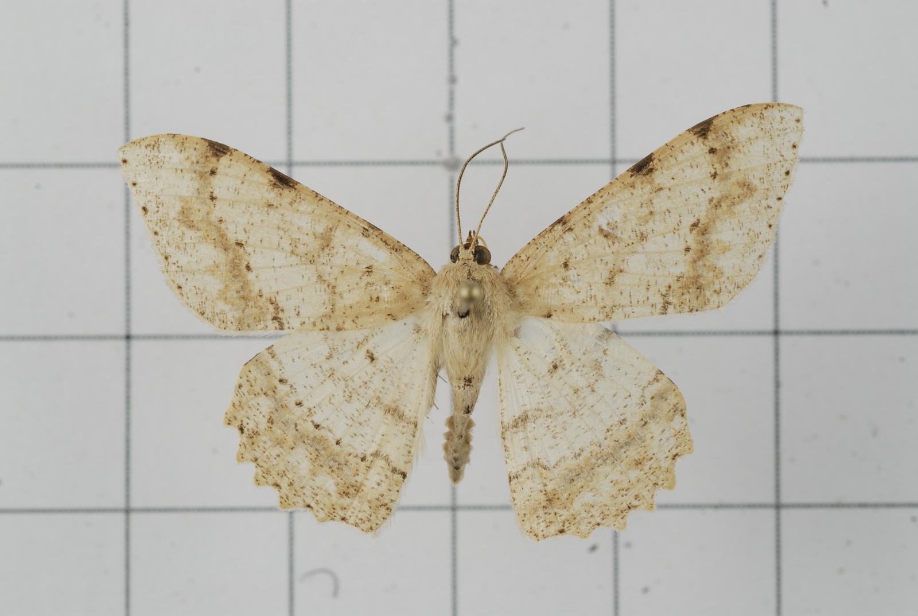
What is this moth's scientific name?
Luxiaria emphatica
